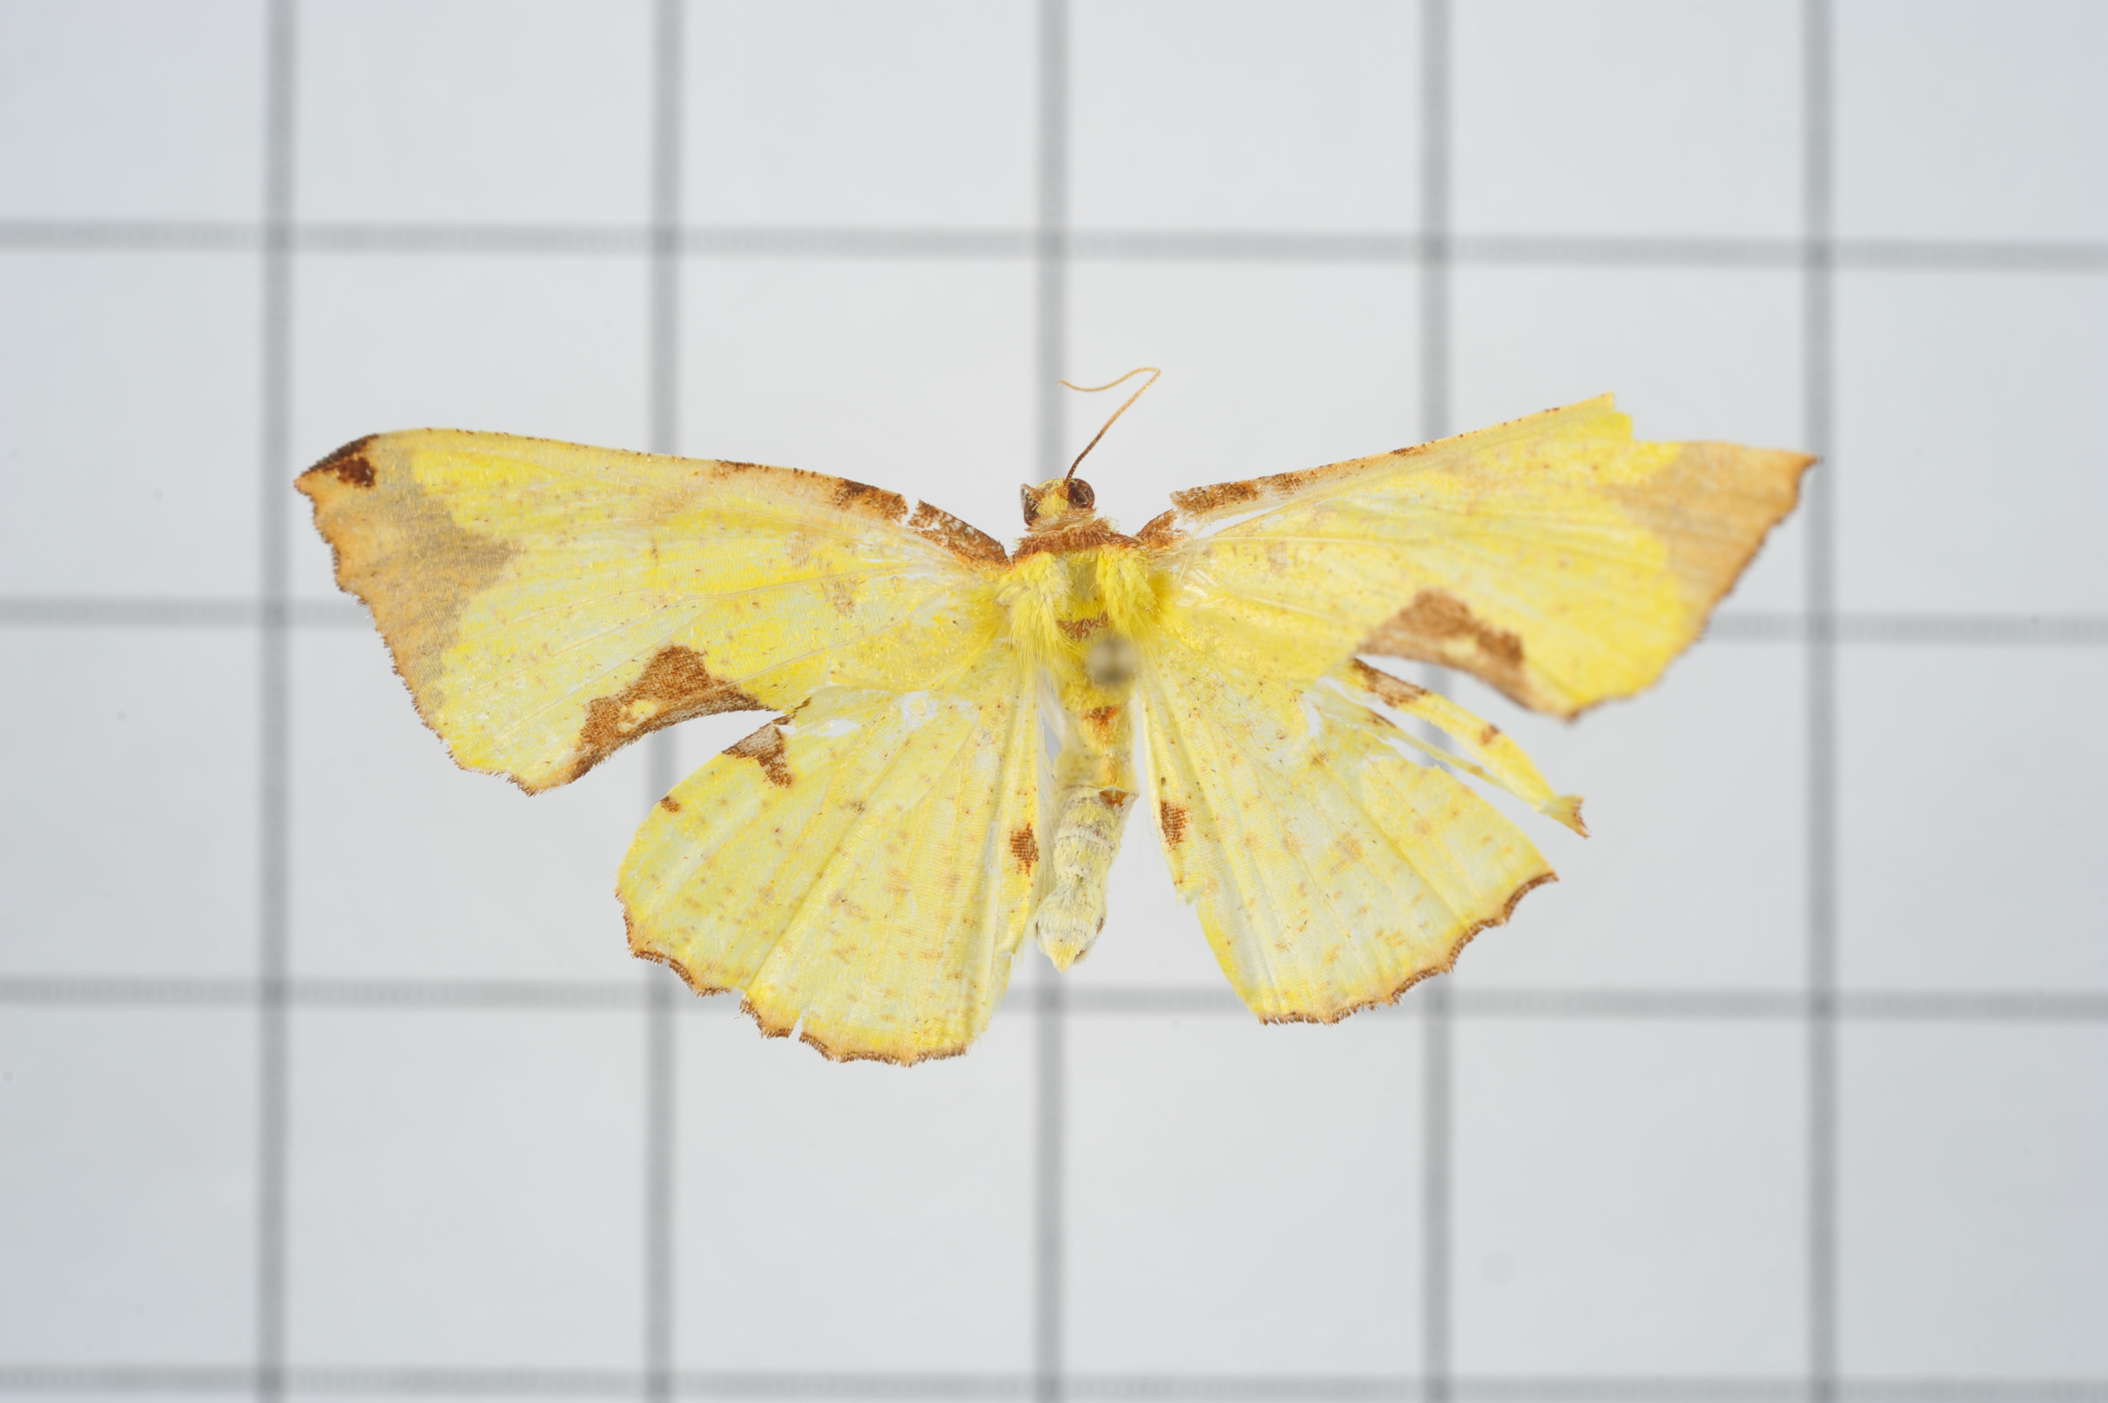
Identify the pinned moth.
Corymica pryeri
